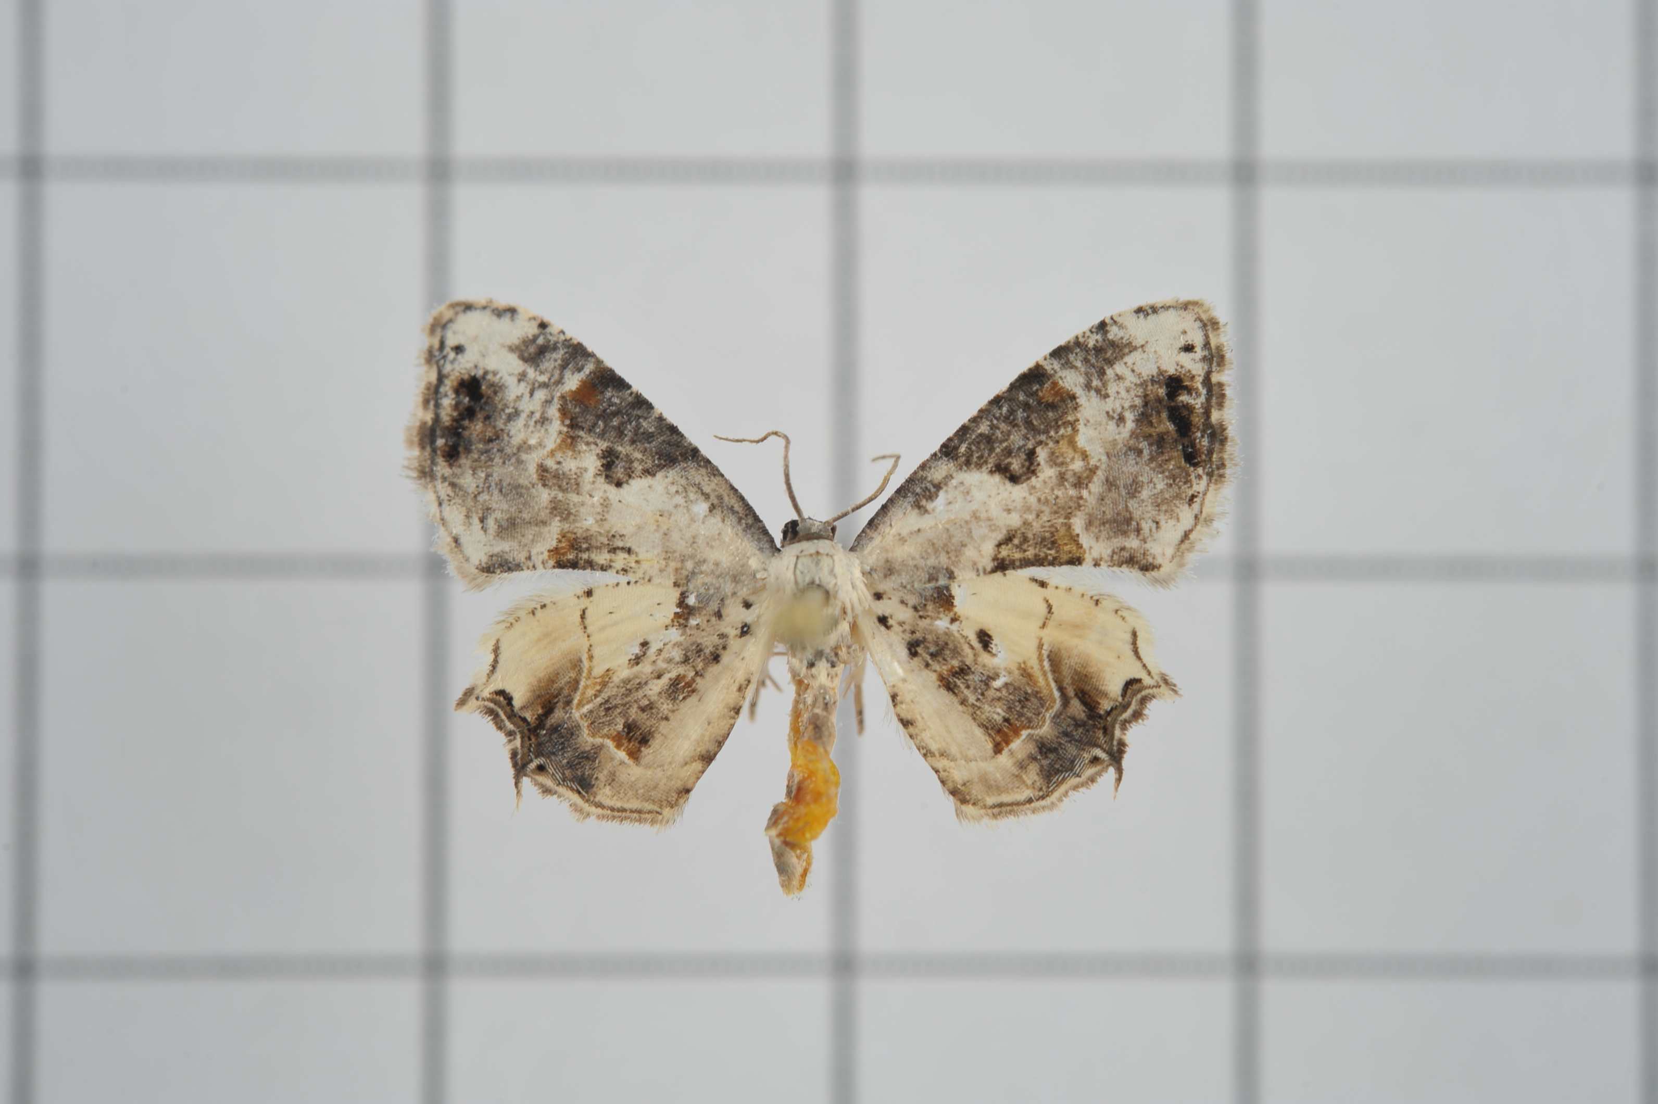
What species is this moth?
Oroplema plagifera
